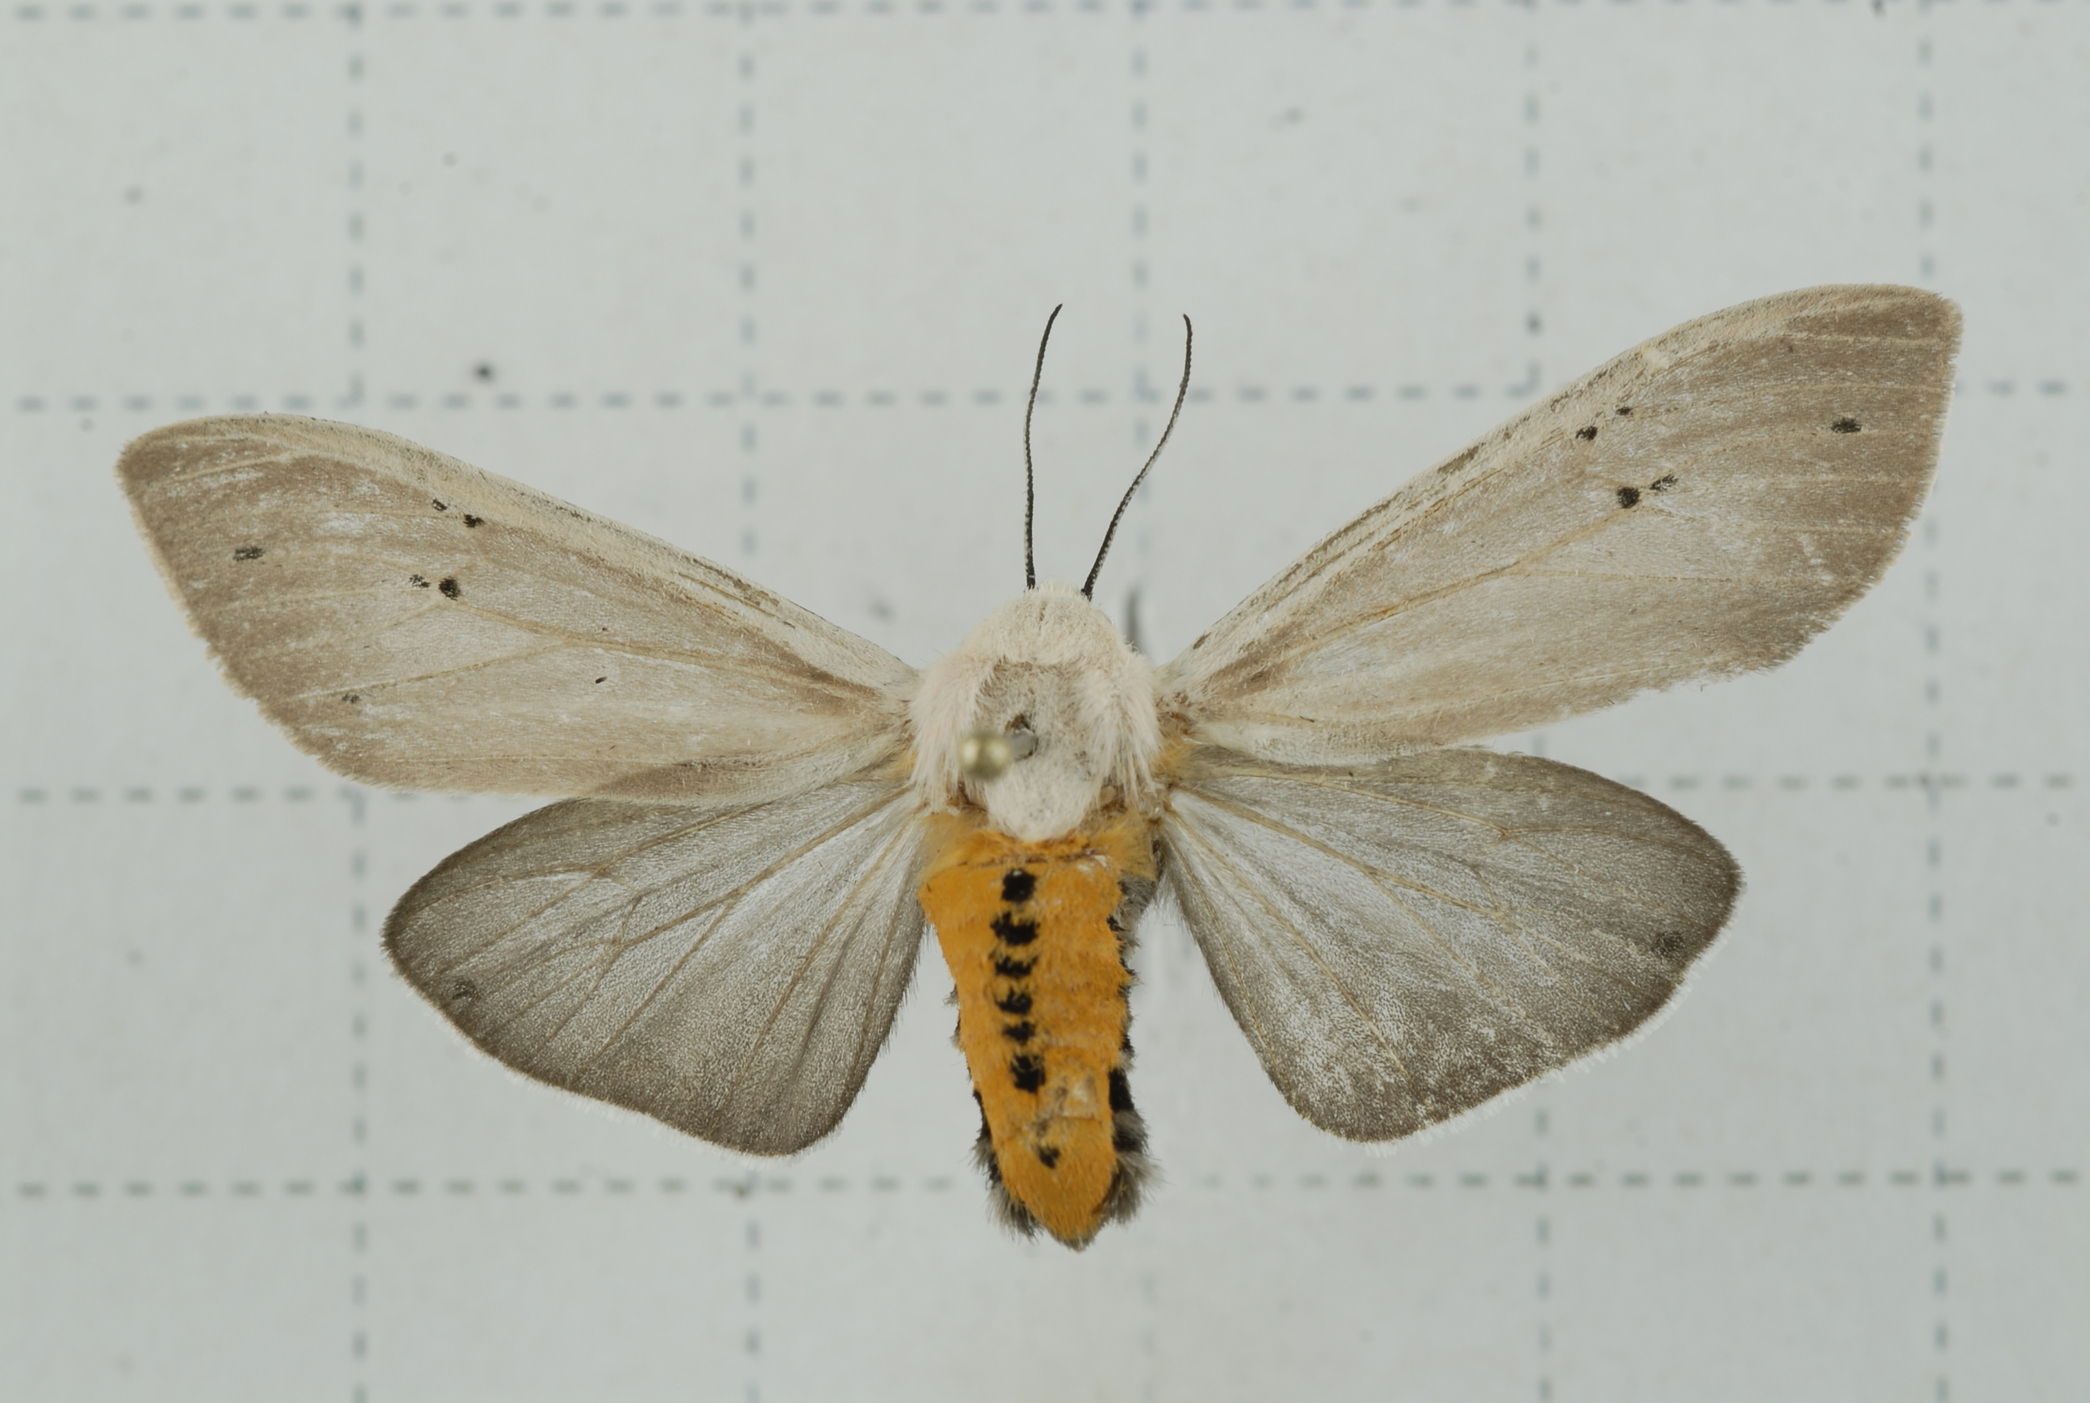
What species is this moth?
Creatonotos transiens koni
